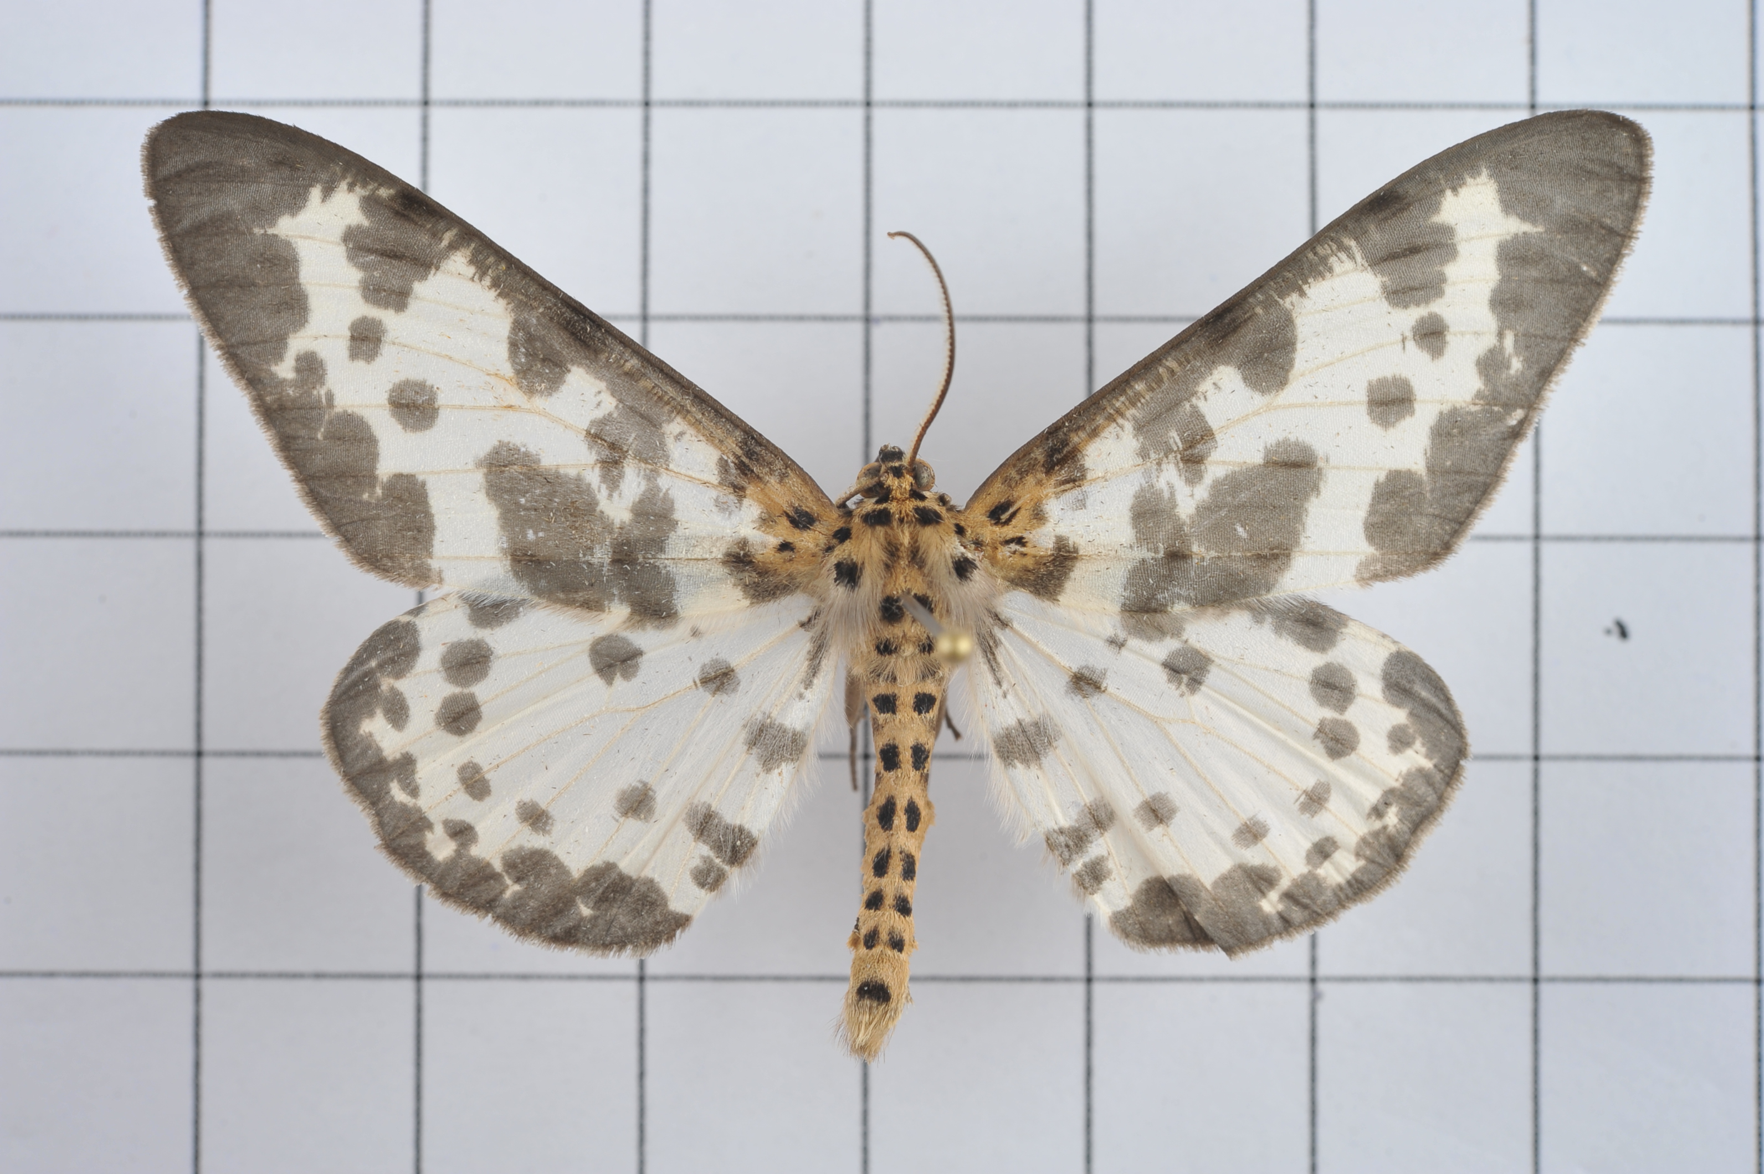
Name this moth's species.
Percnia longitermen
